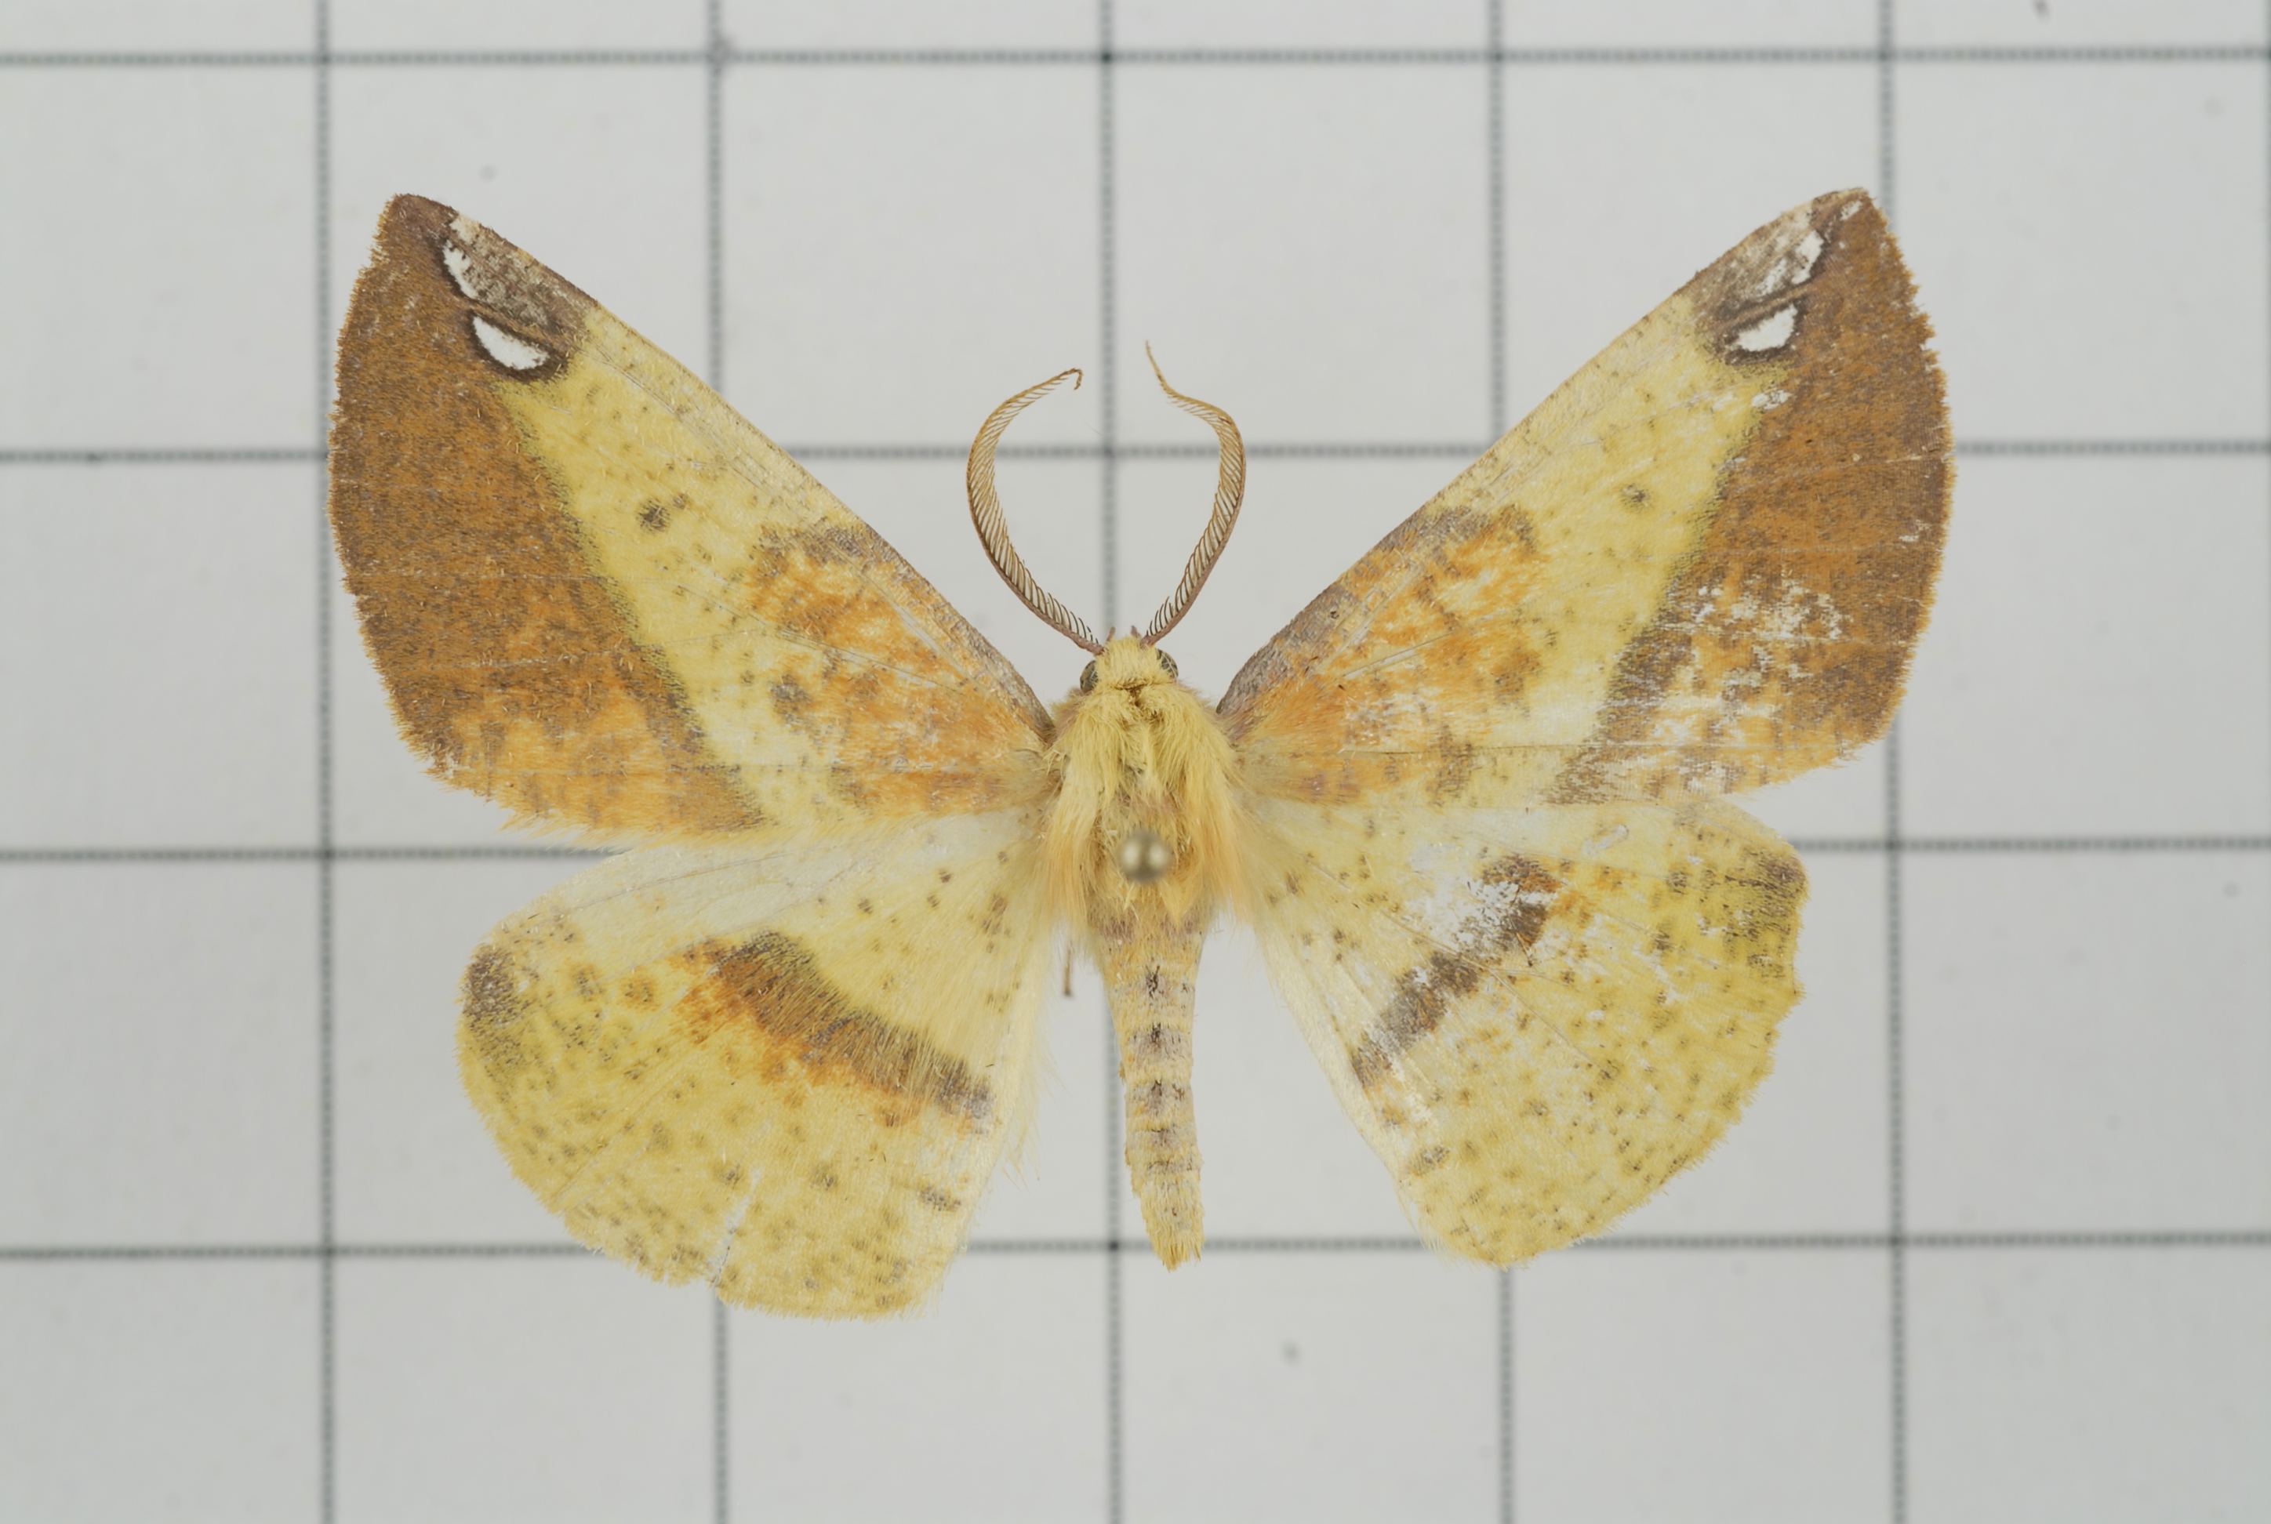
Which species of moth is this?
Pseudomiza aurata
